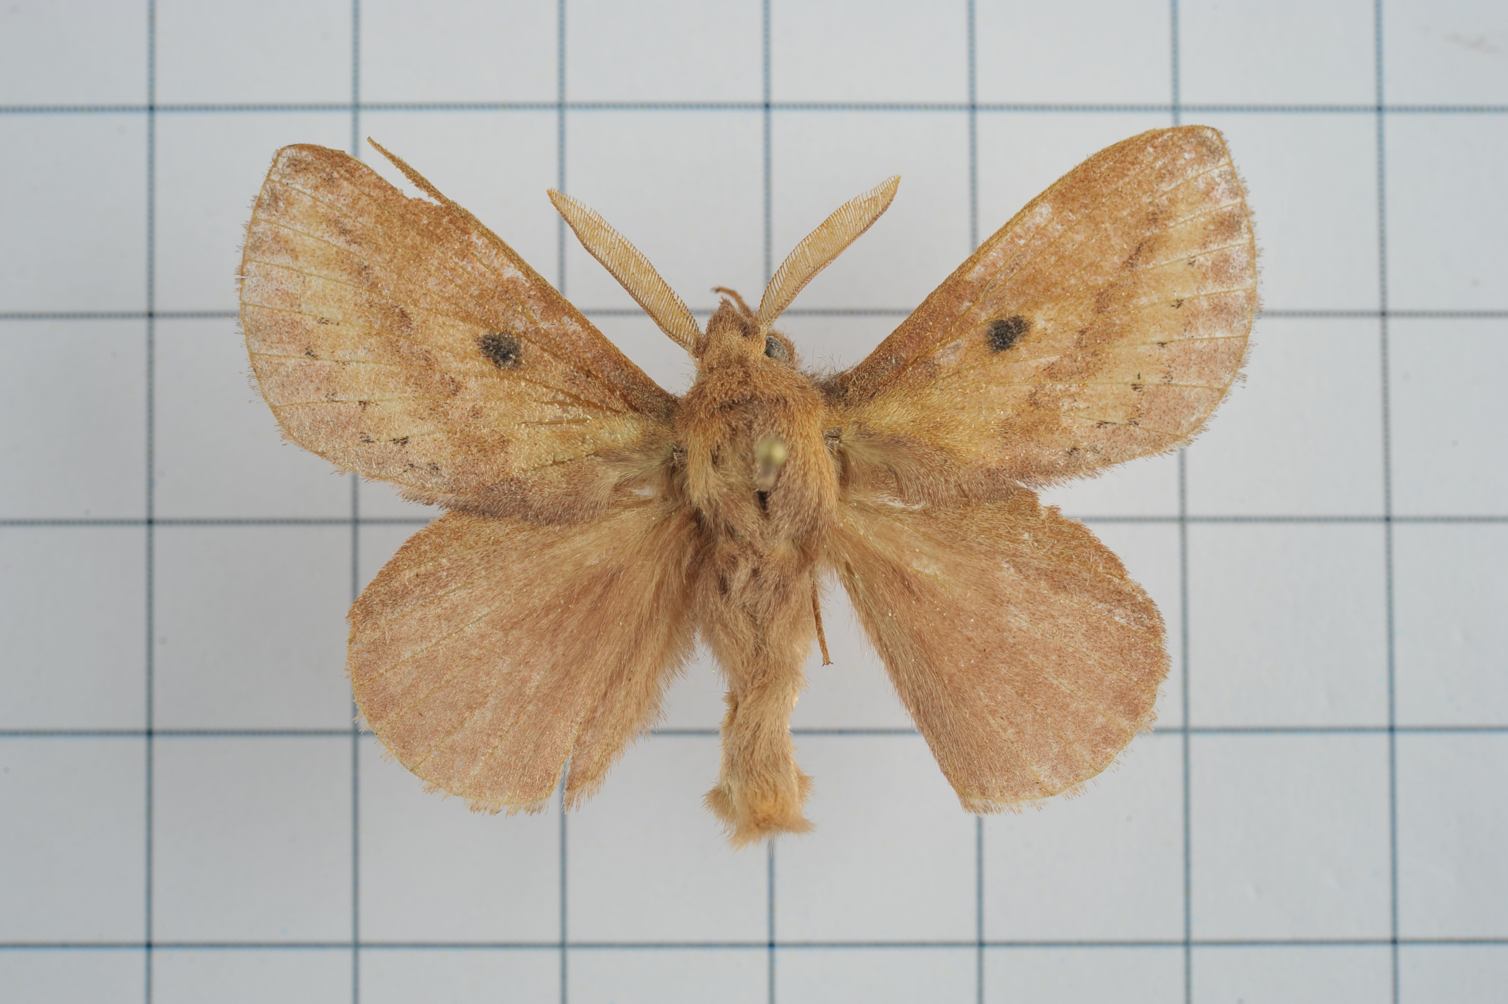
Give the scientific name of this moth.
Euthrix nigropuncta
